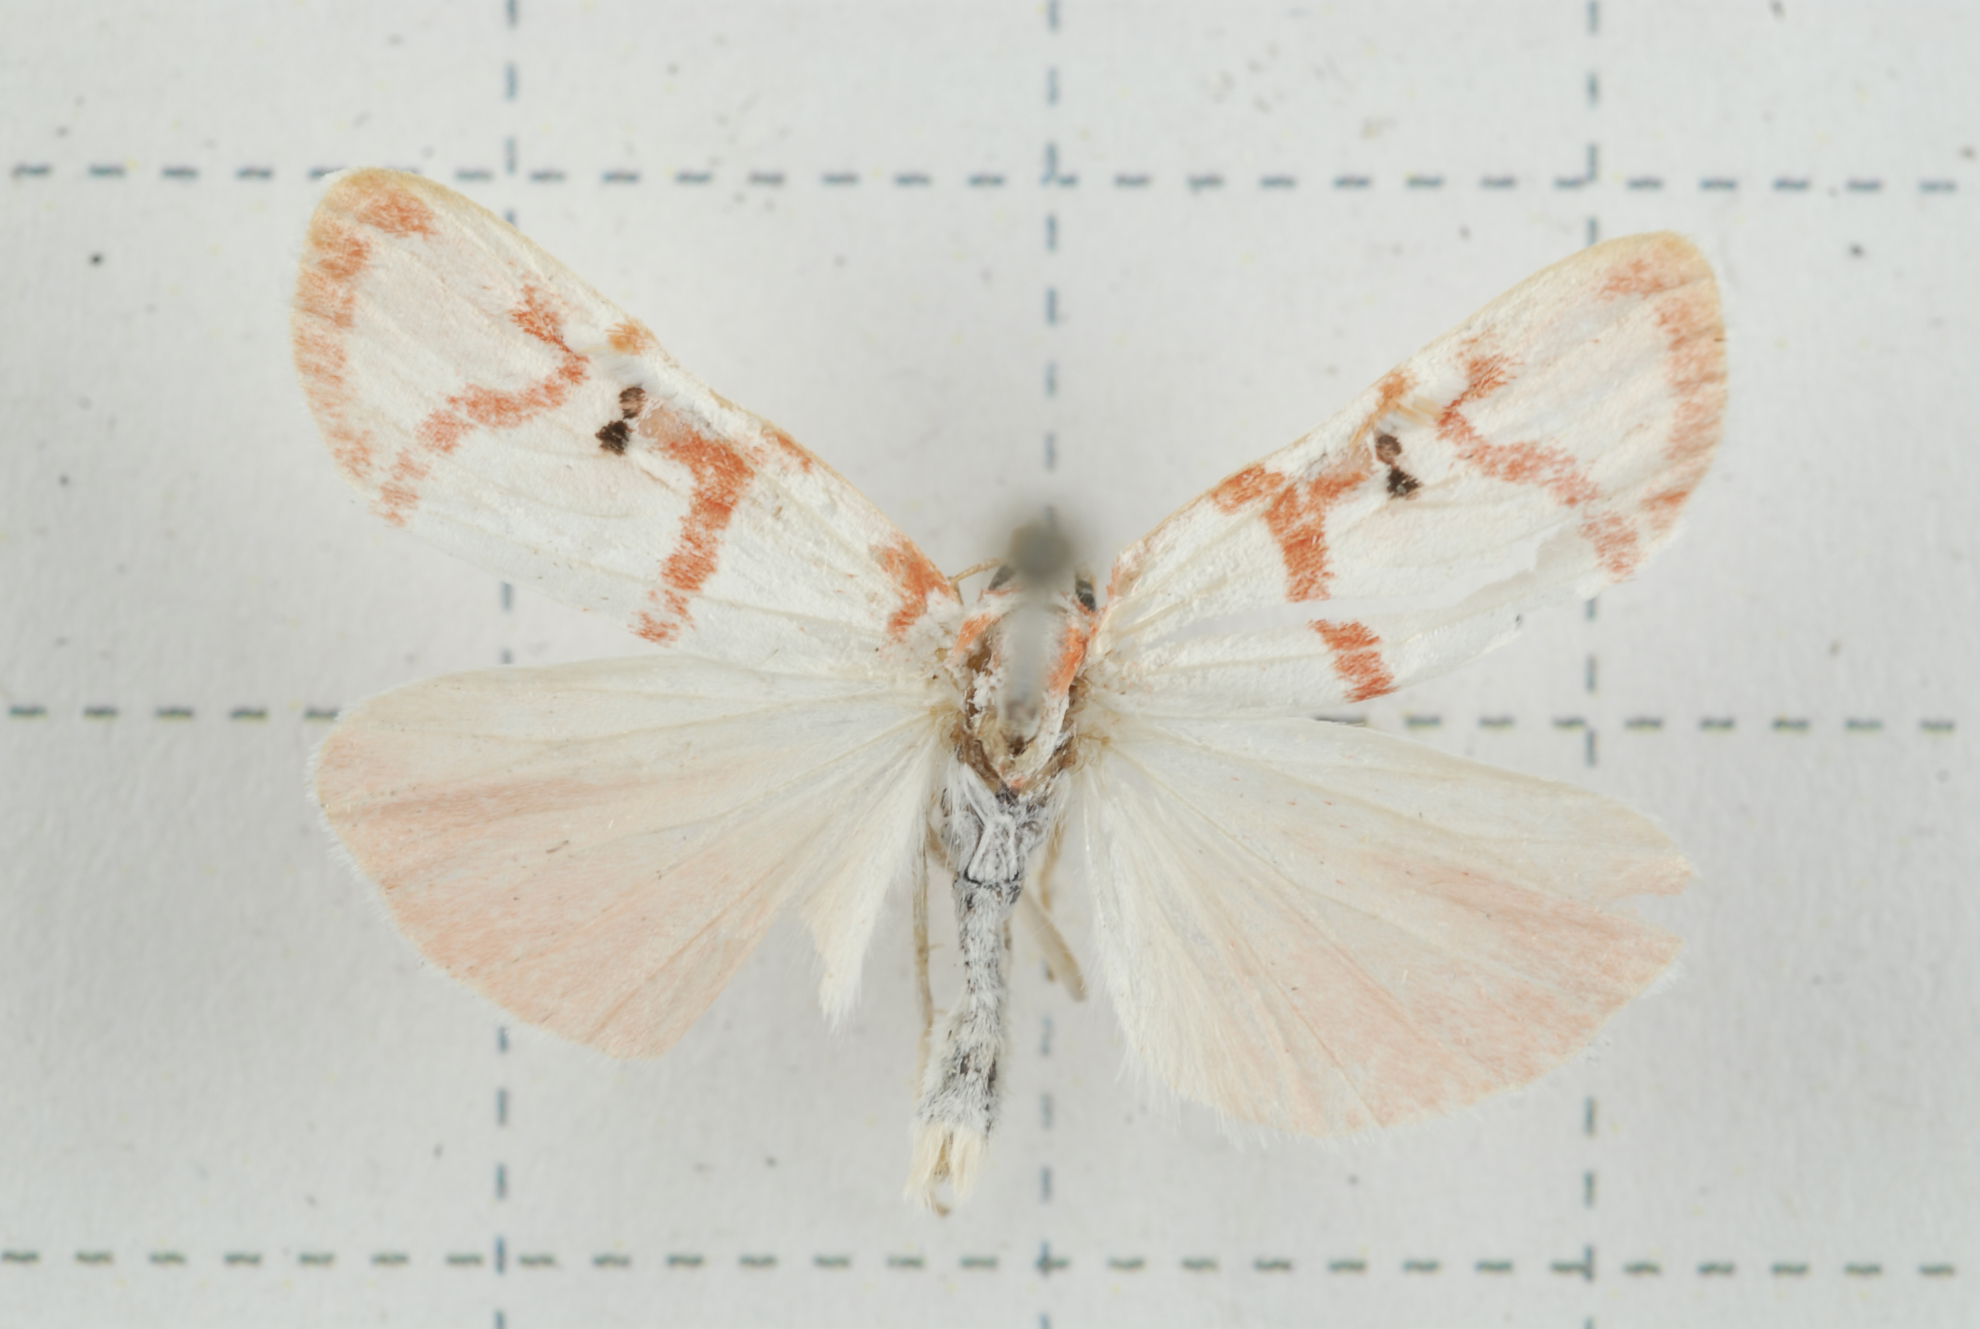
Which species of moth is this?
Cyana hamata hamata
